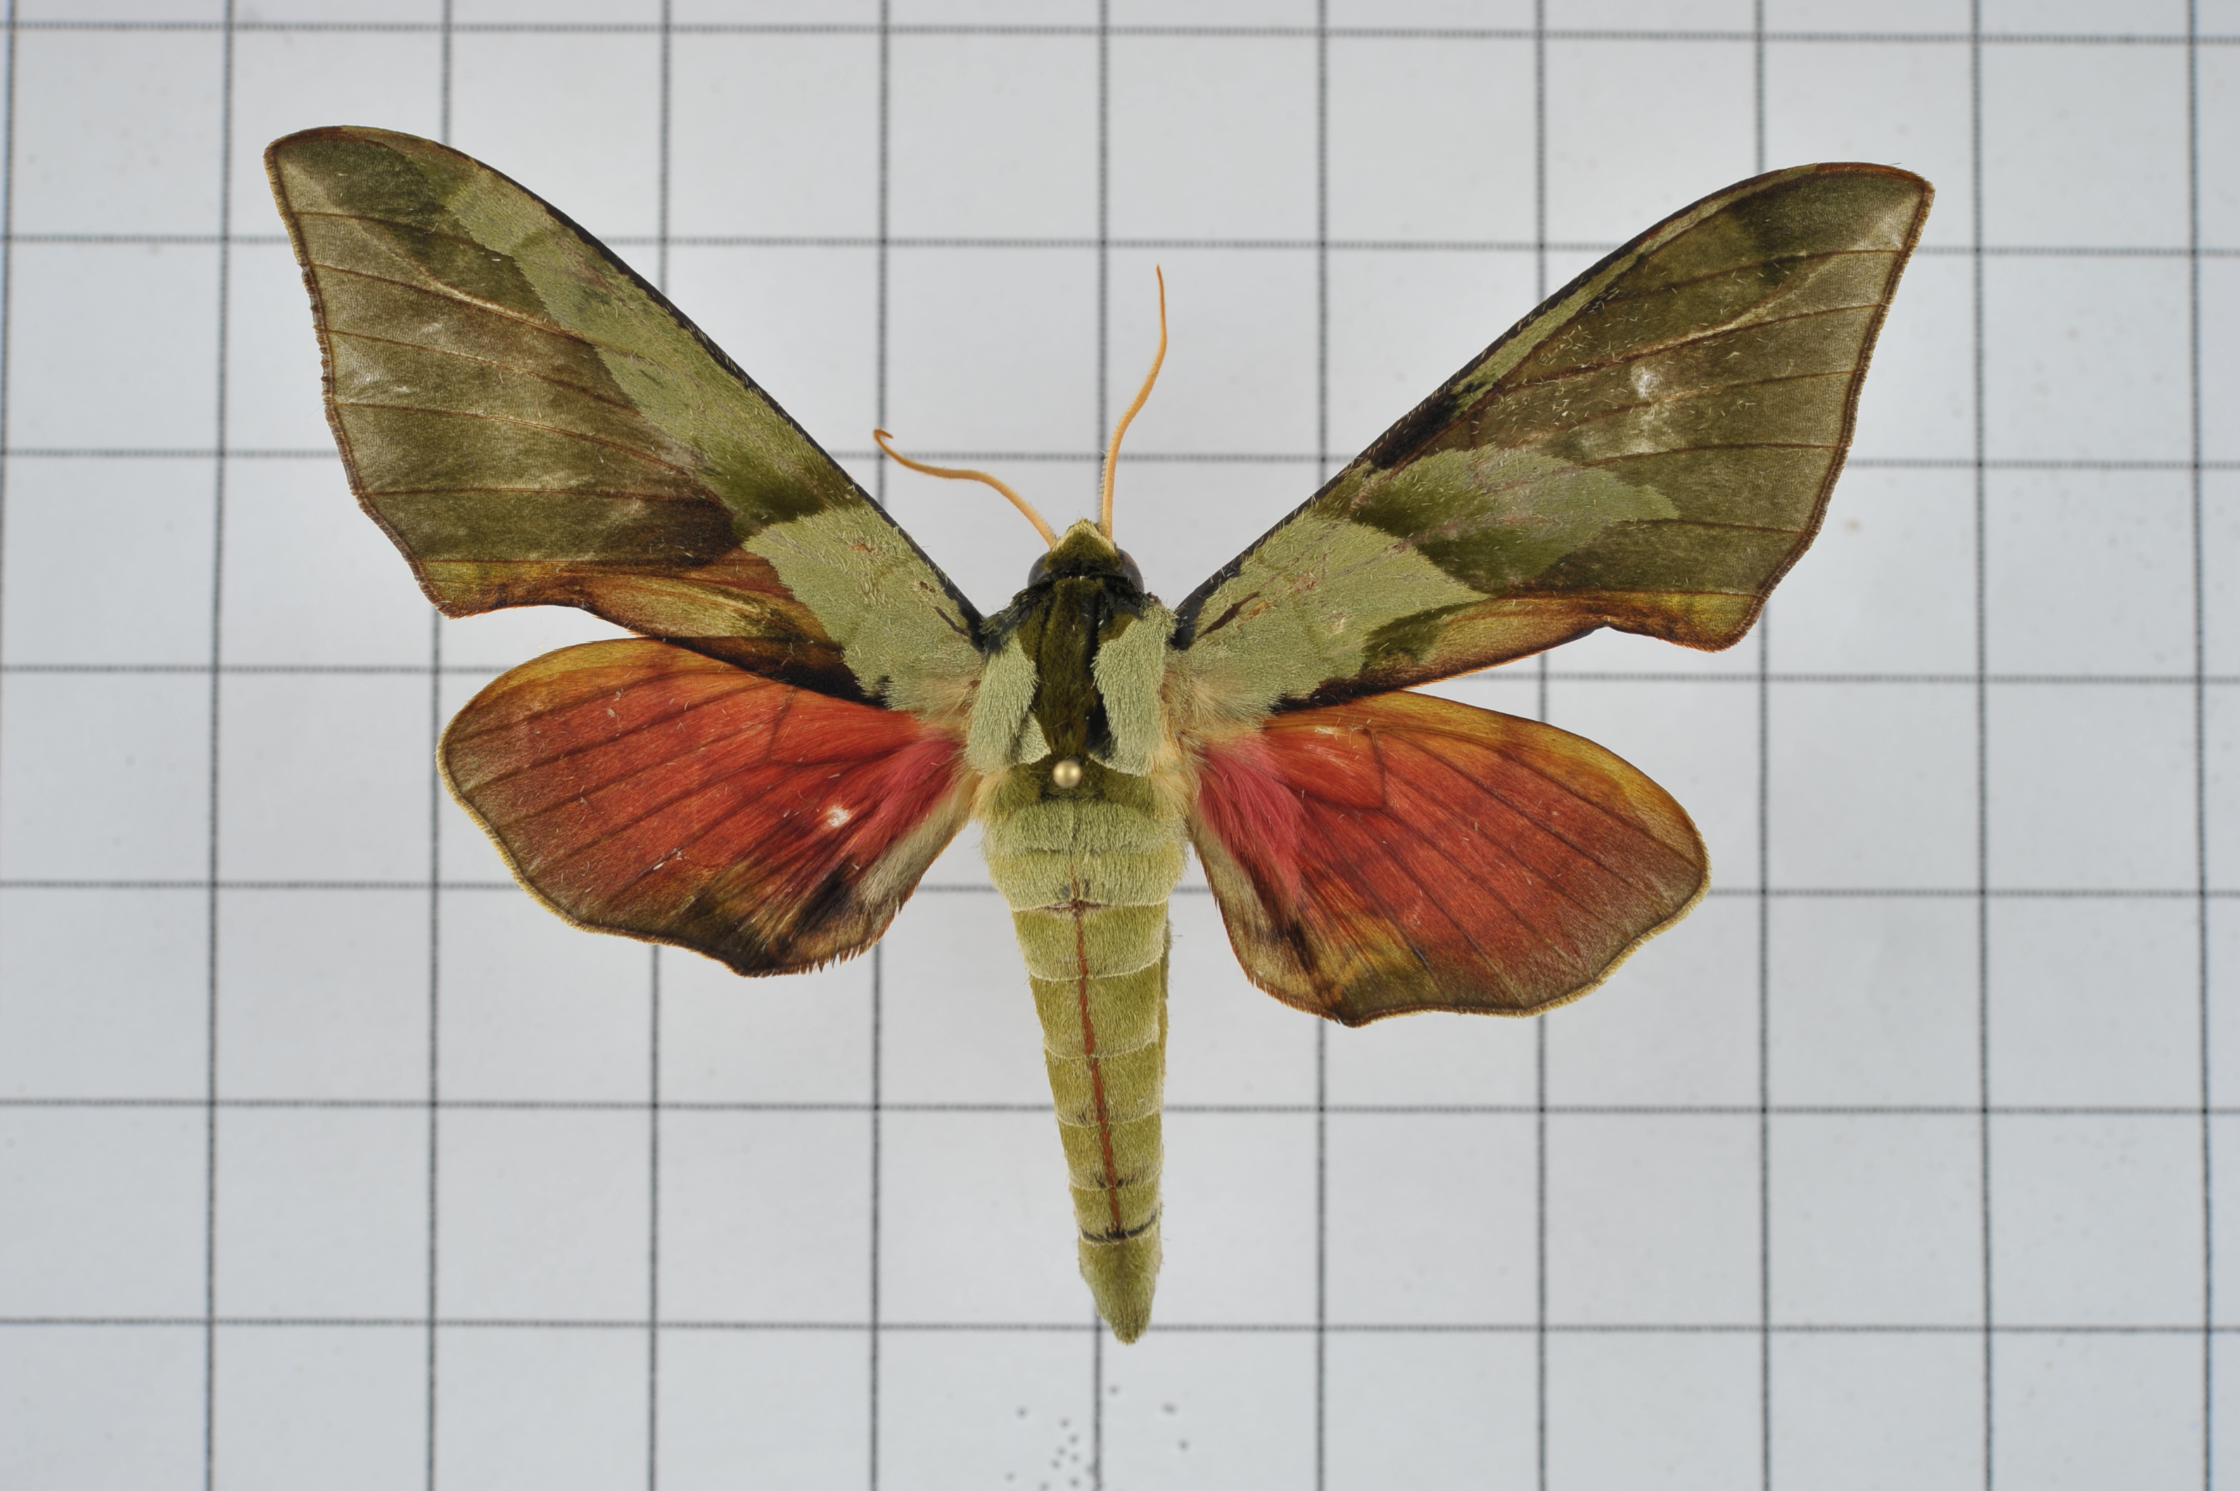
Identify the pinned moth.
Callambulyx tatarinovii formosana
